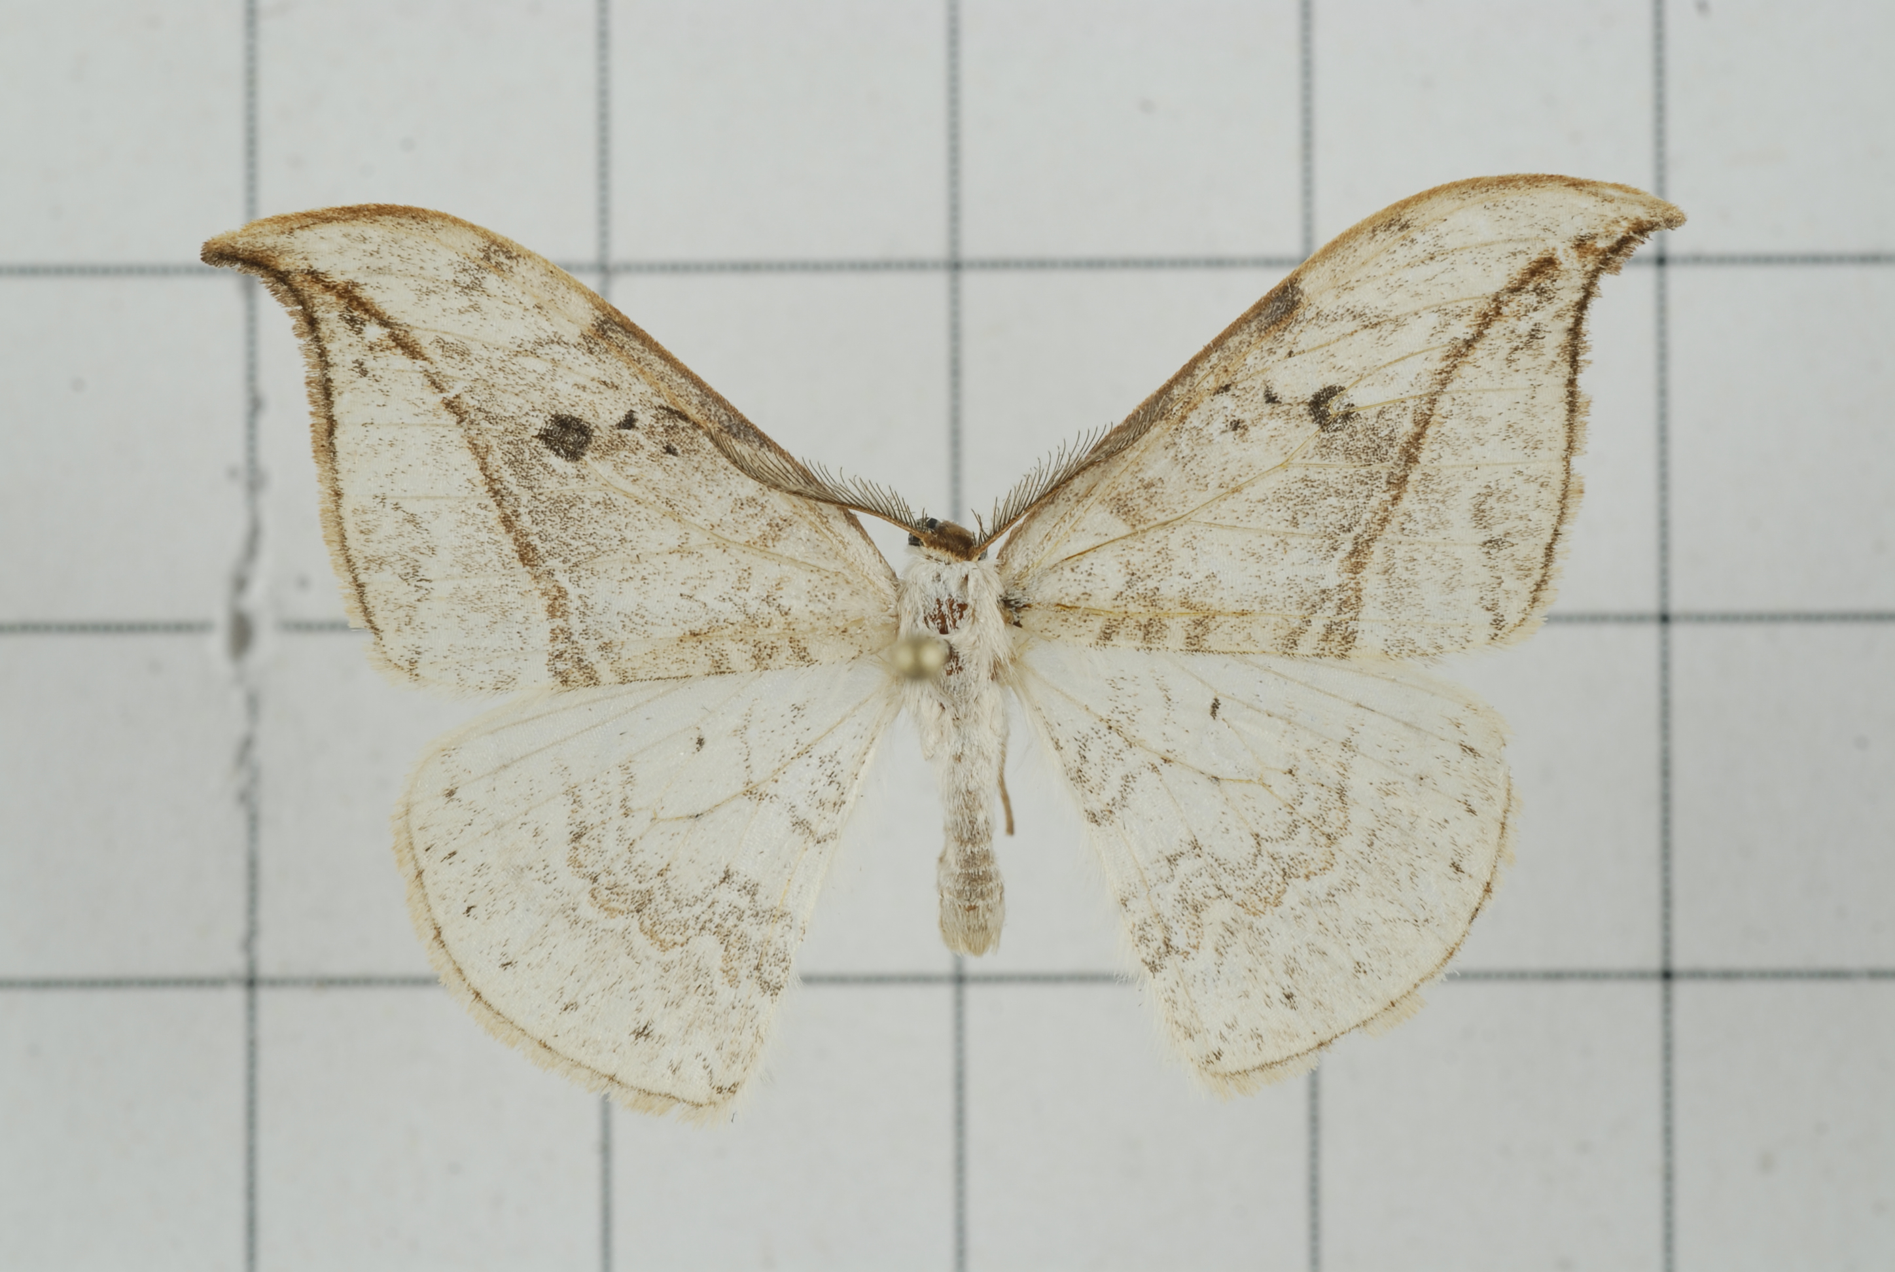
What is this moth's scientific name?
Drepana pallida nigromaculata
